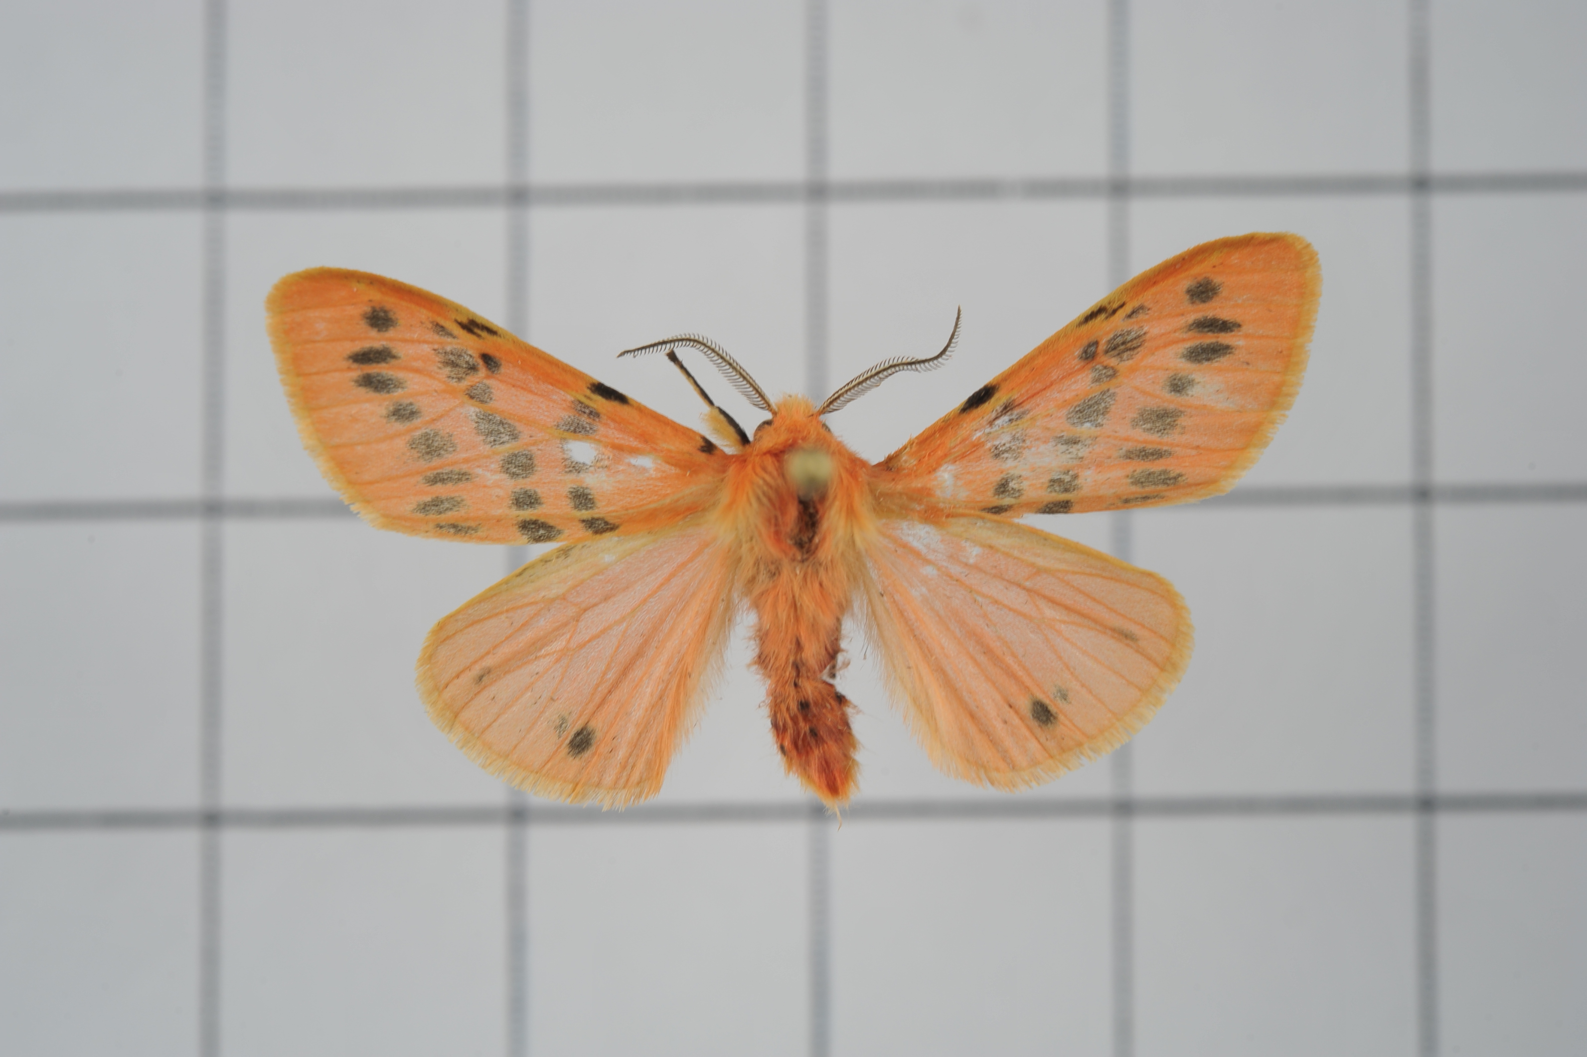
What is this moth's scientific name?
Lemyra alikangensis
